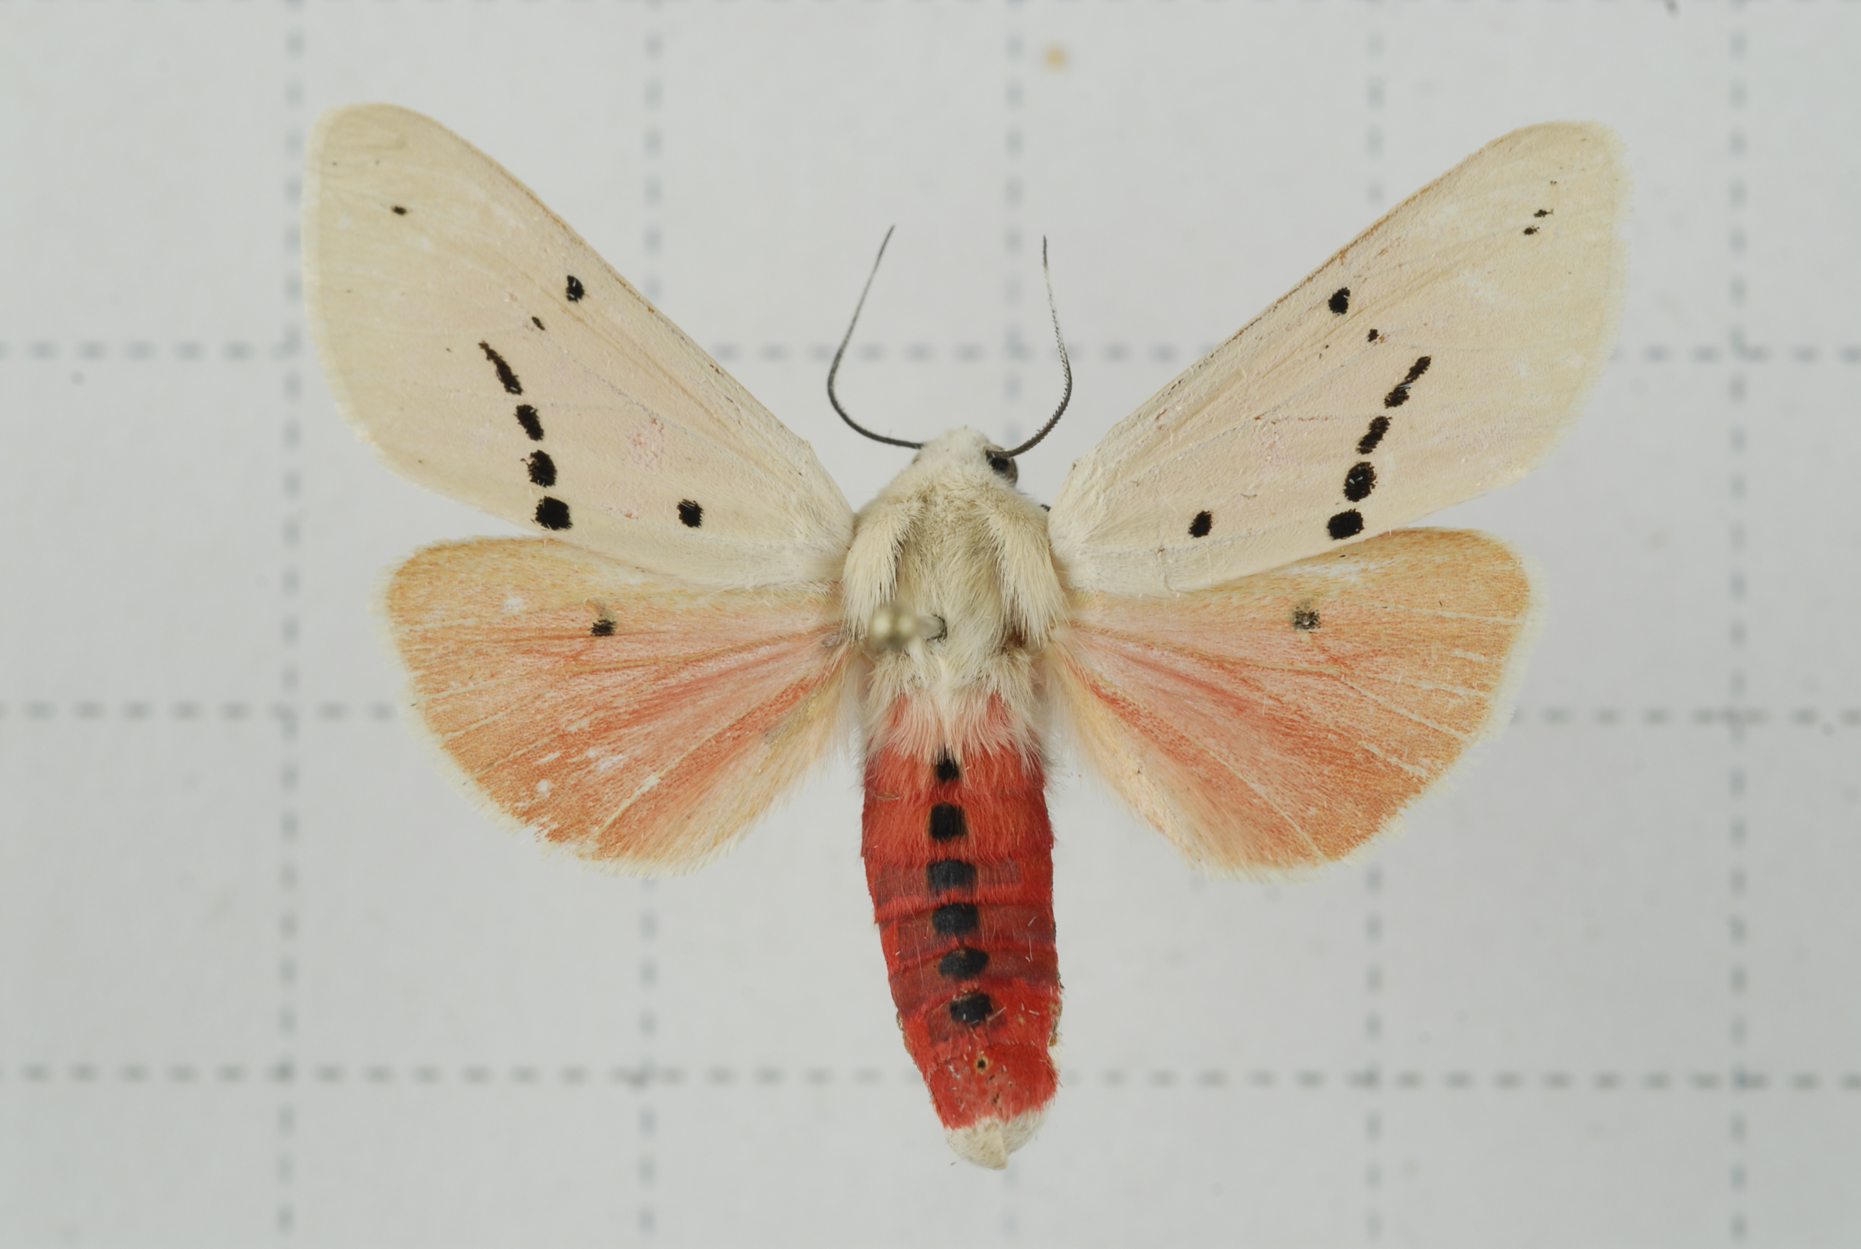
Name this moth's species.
Spilarctia subcarnea
